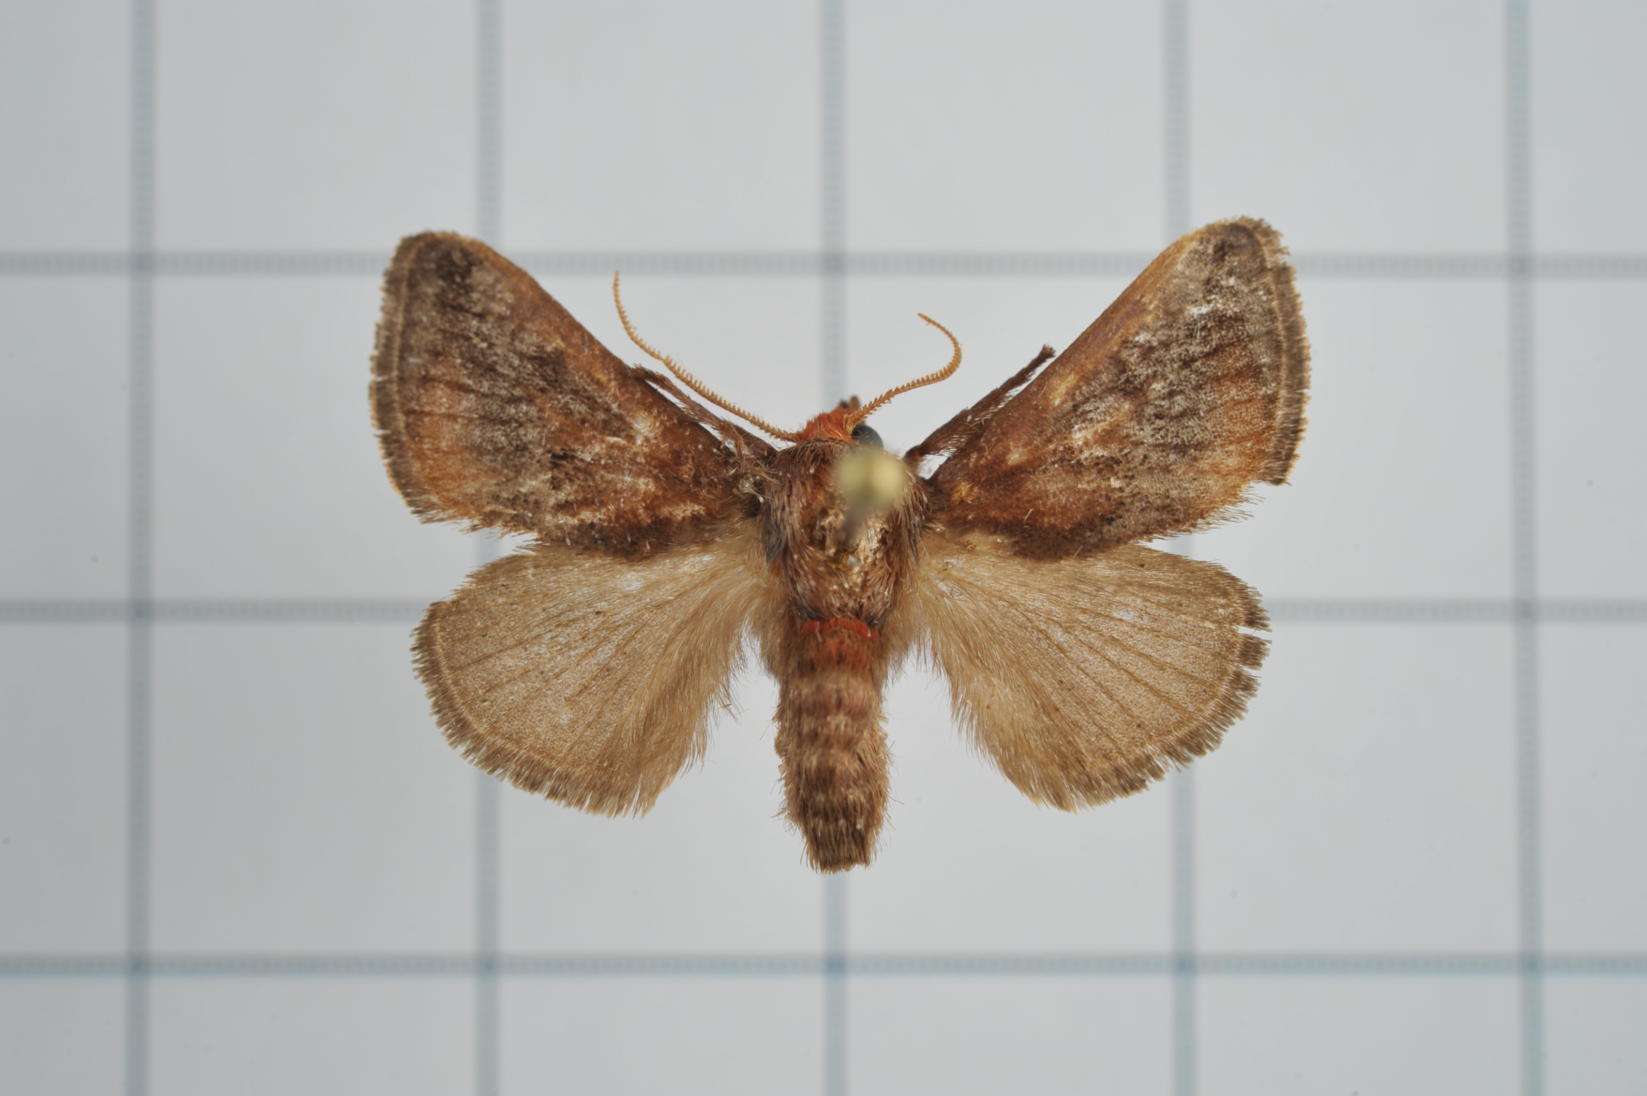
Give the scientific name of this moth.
Vanlangia castanea
